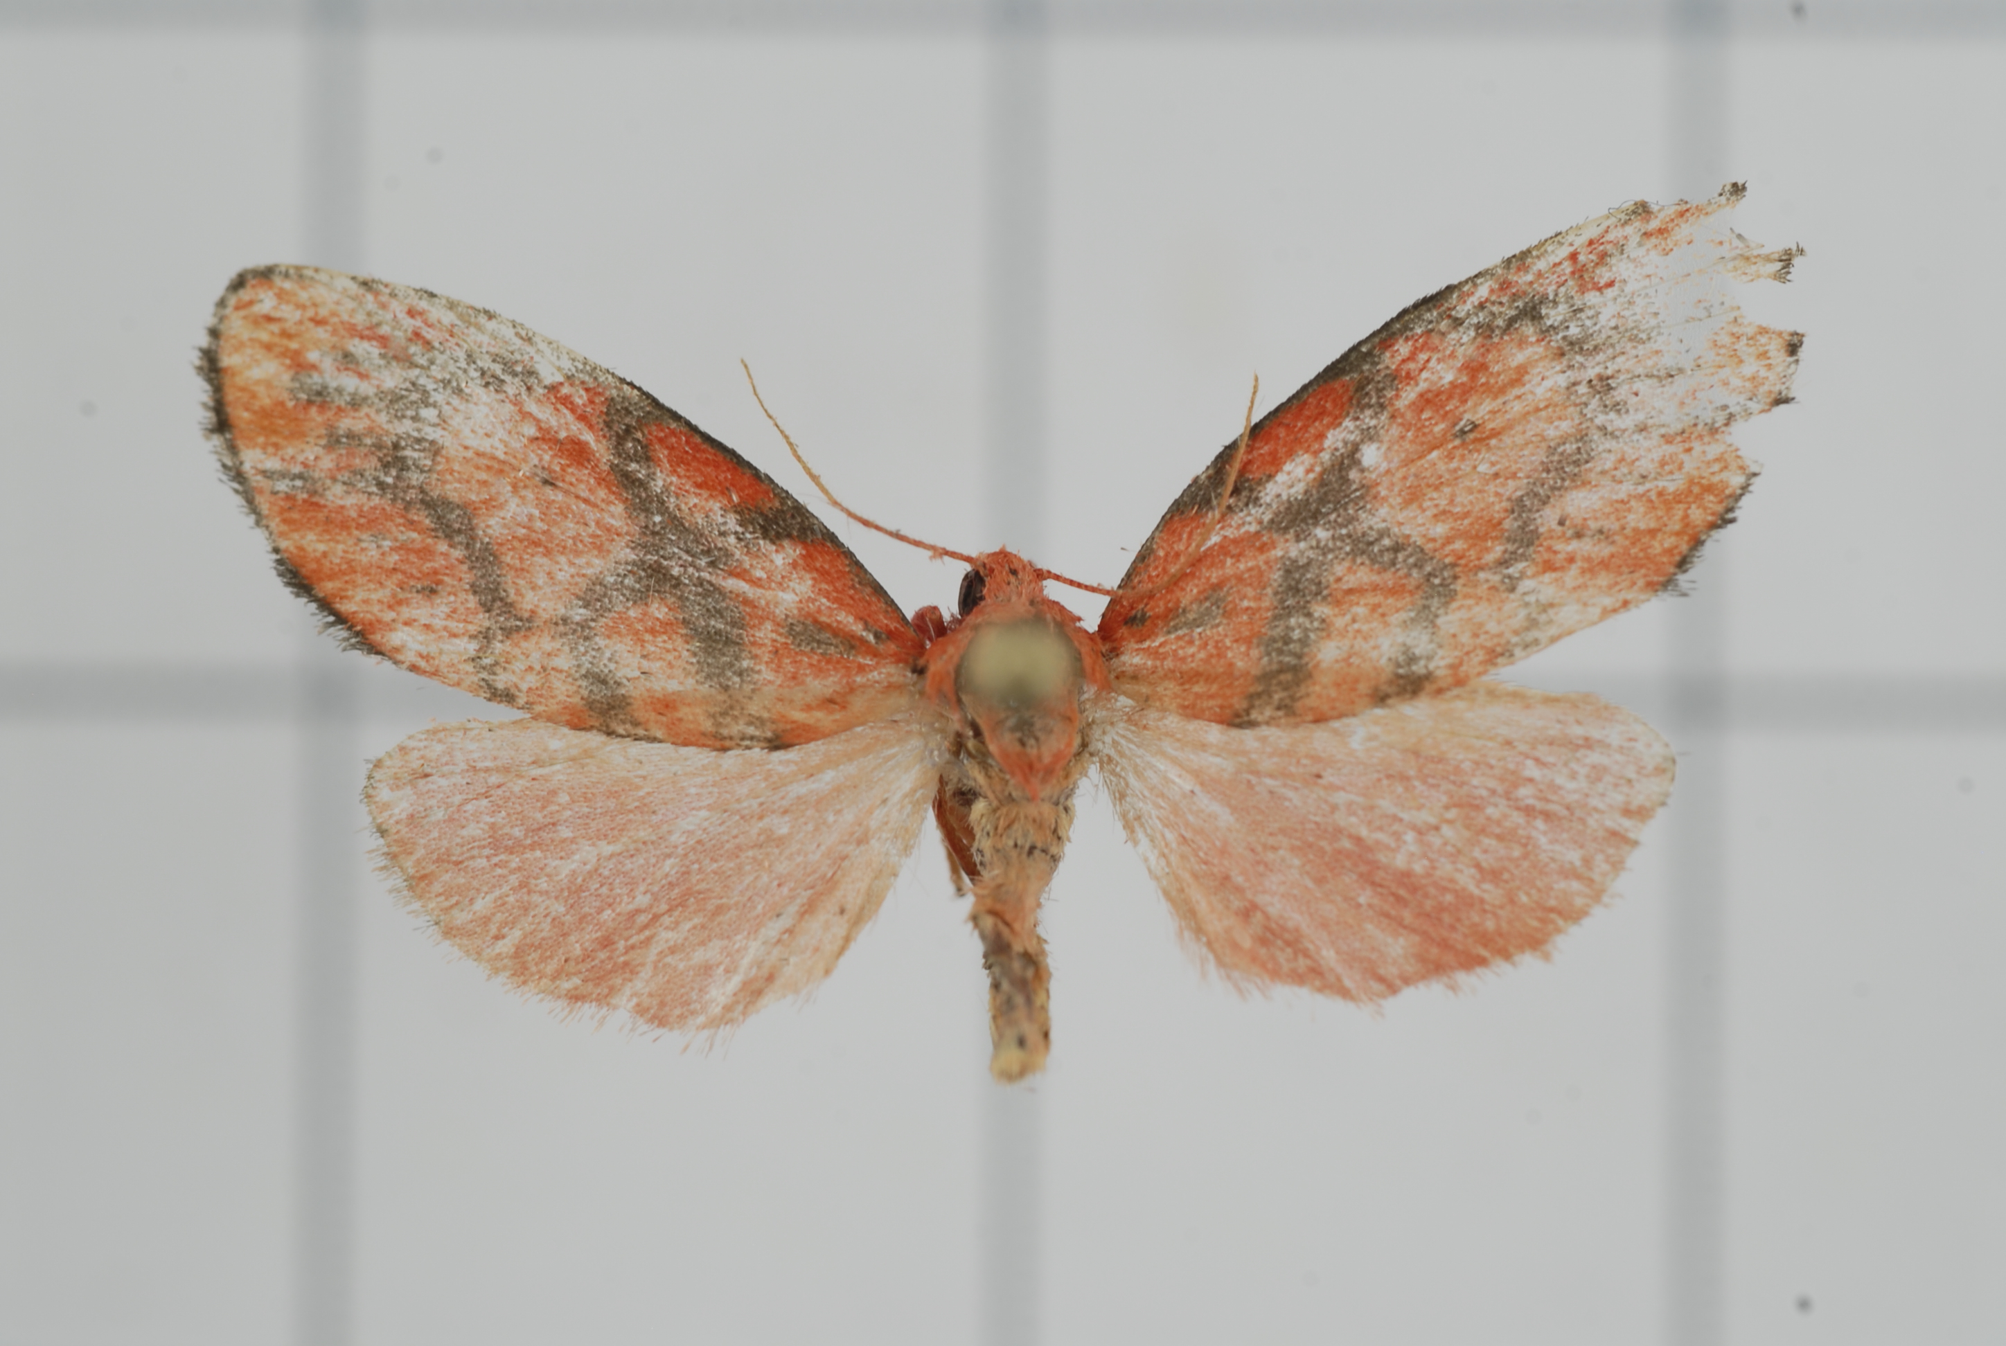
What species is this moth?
Conicornuta convexa
